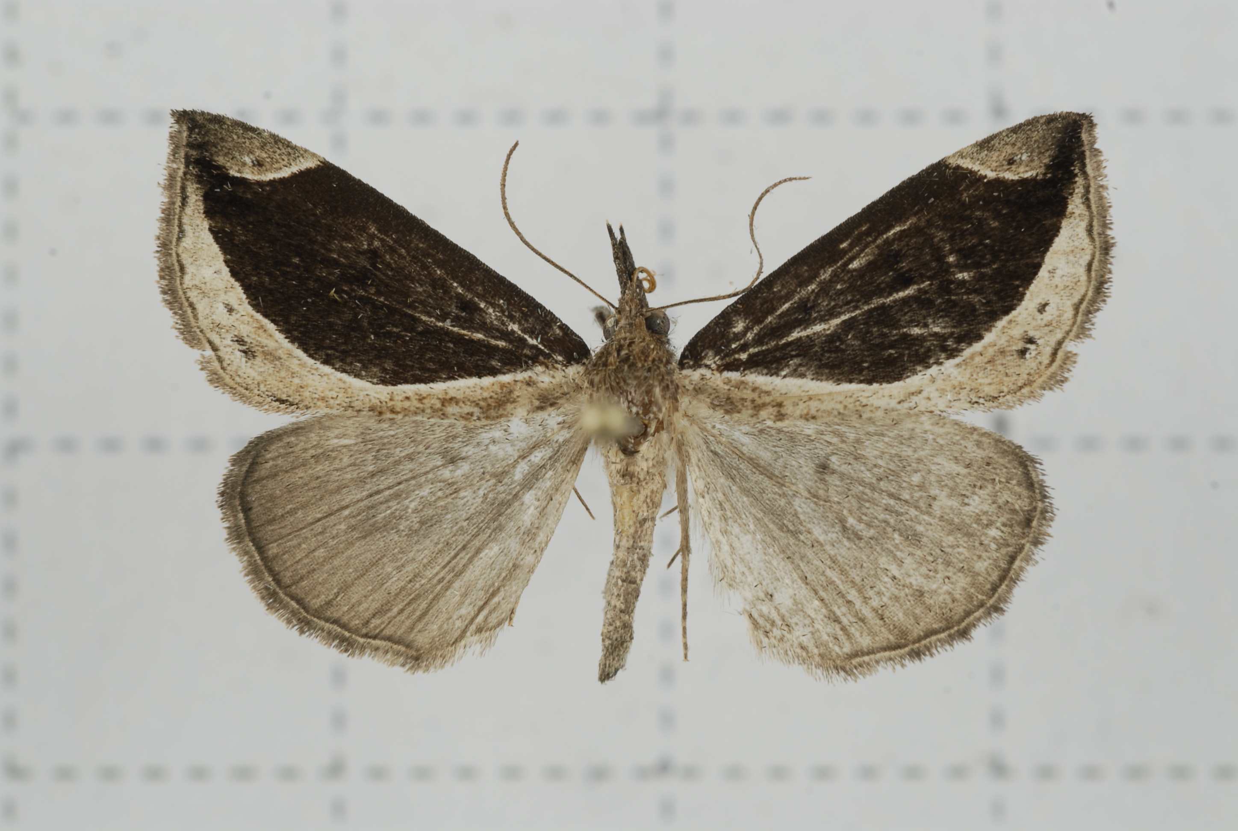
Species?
Hypena perspicua
